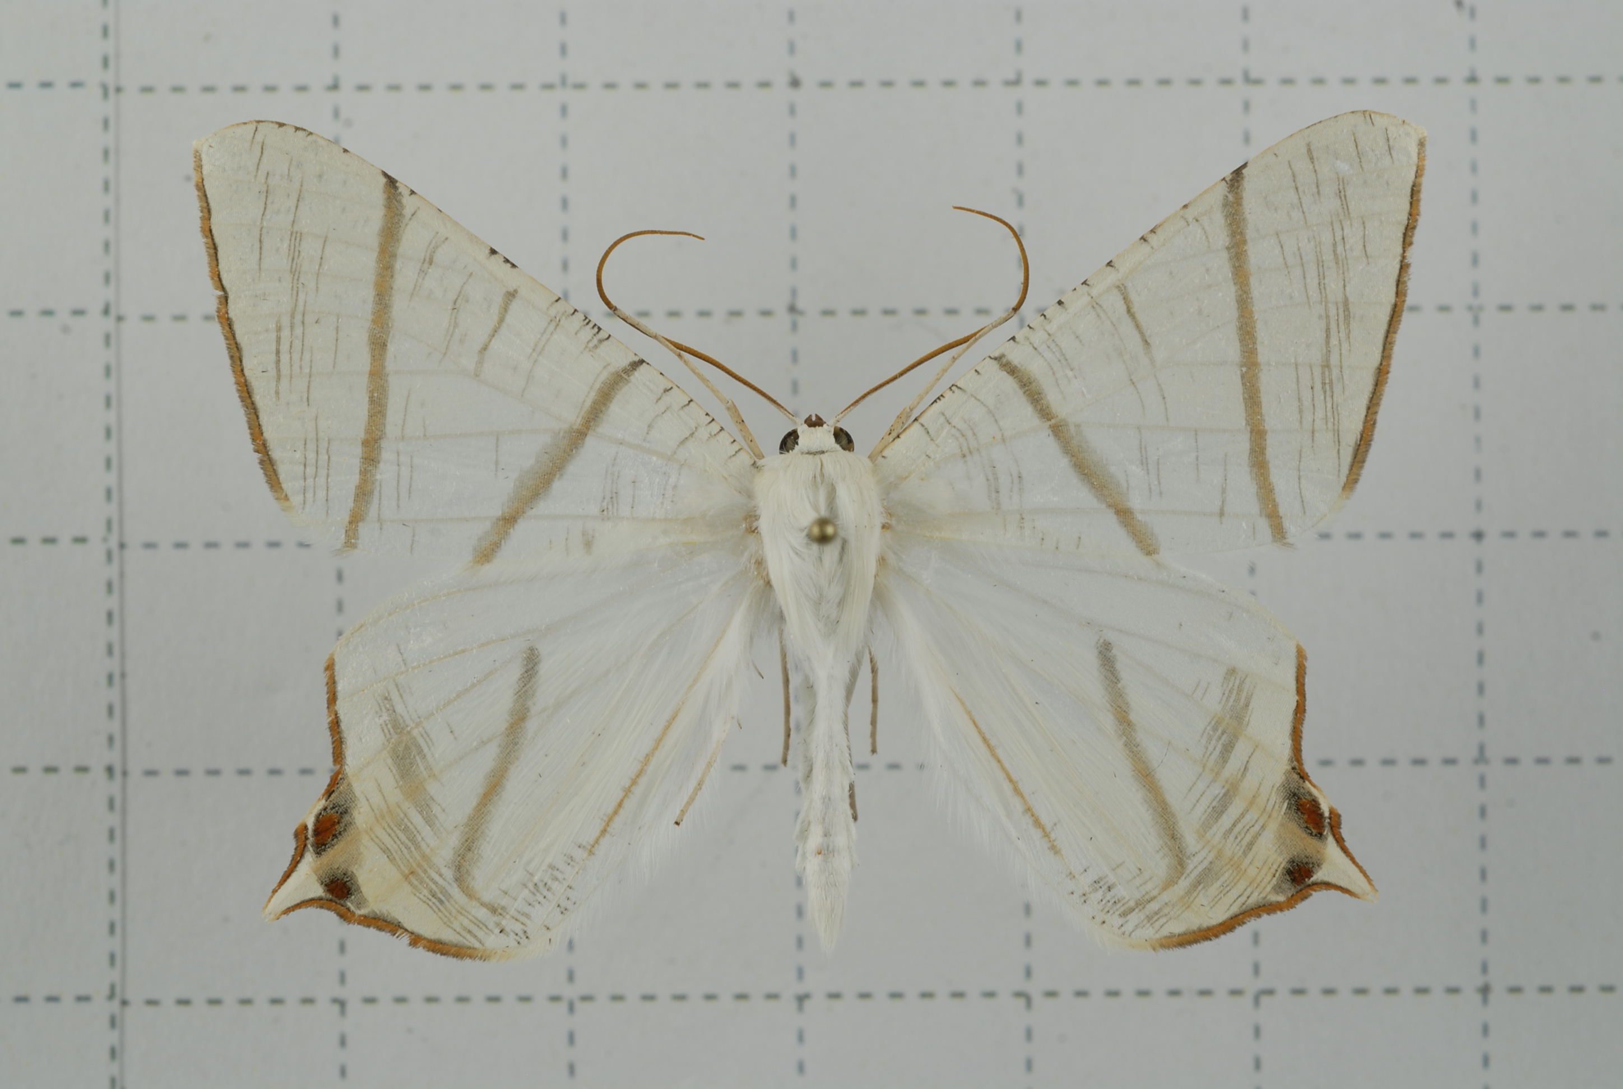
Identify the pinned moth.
Ourapteryx yerburii virescens
